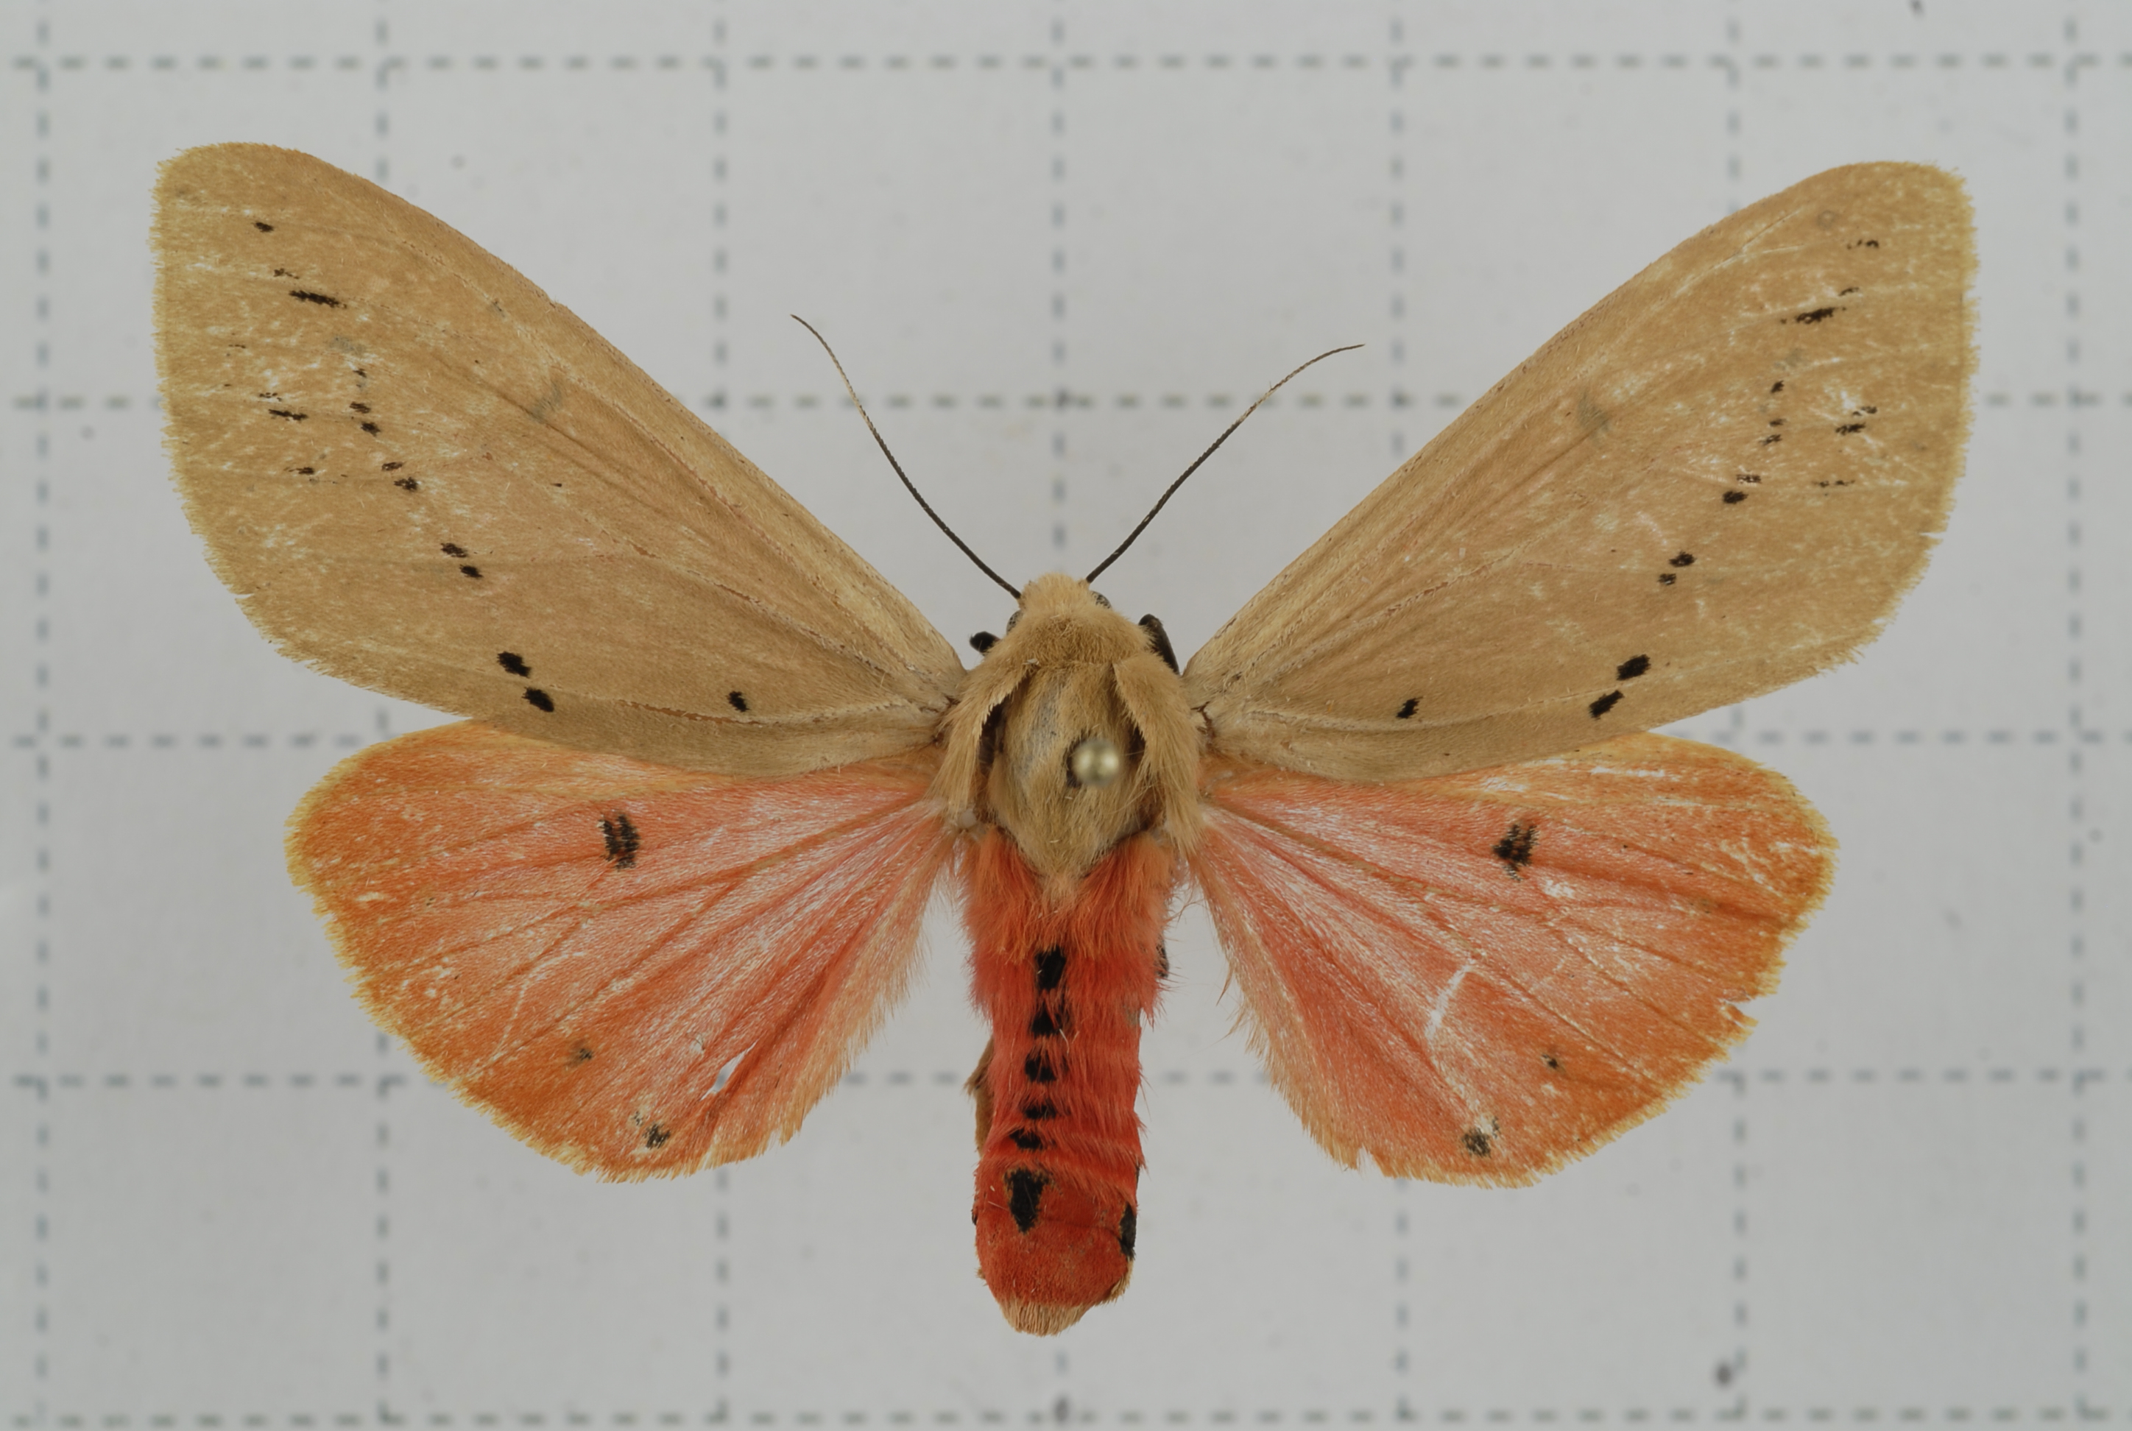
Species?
Spilarctia wilemani
